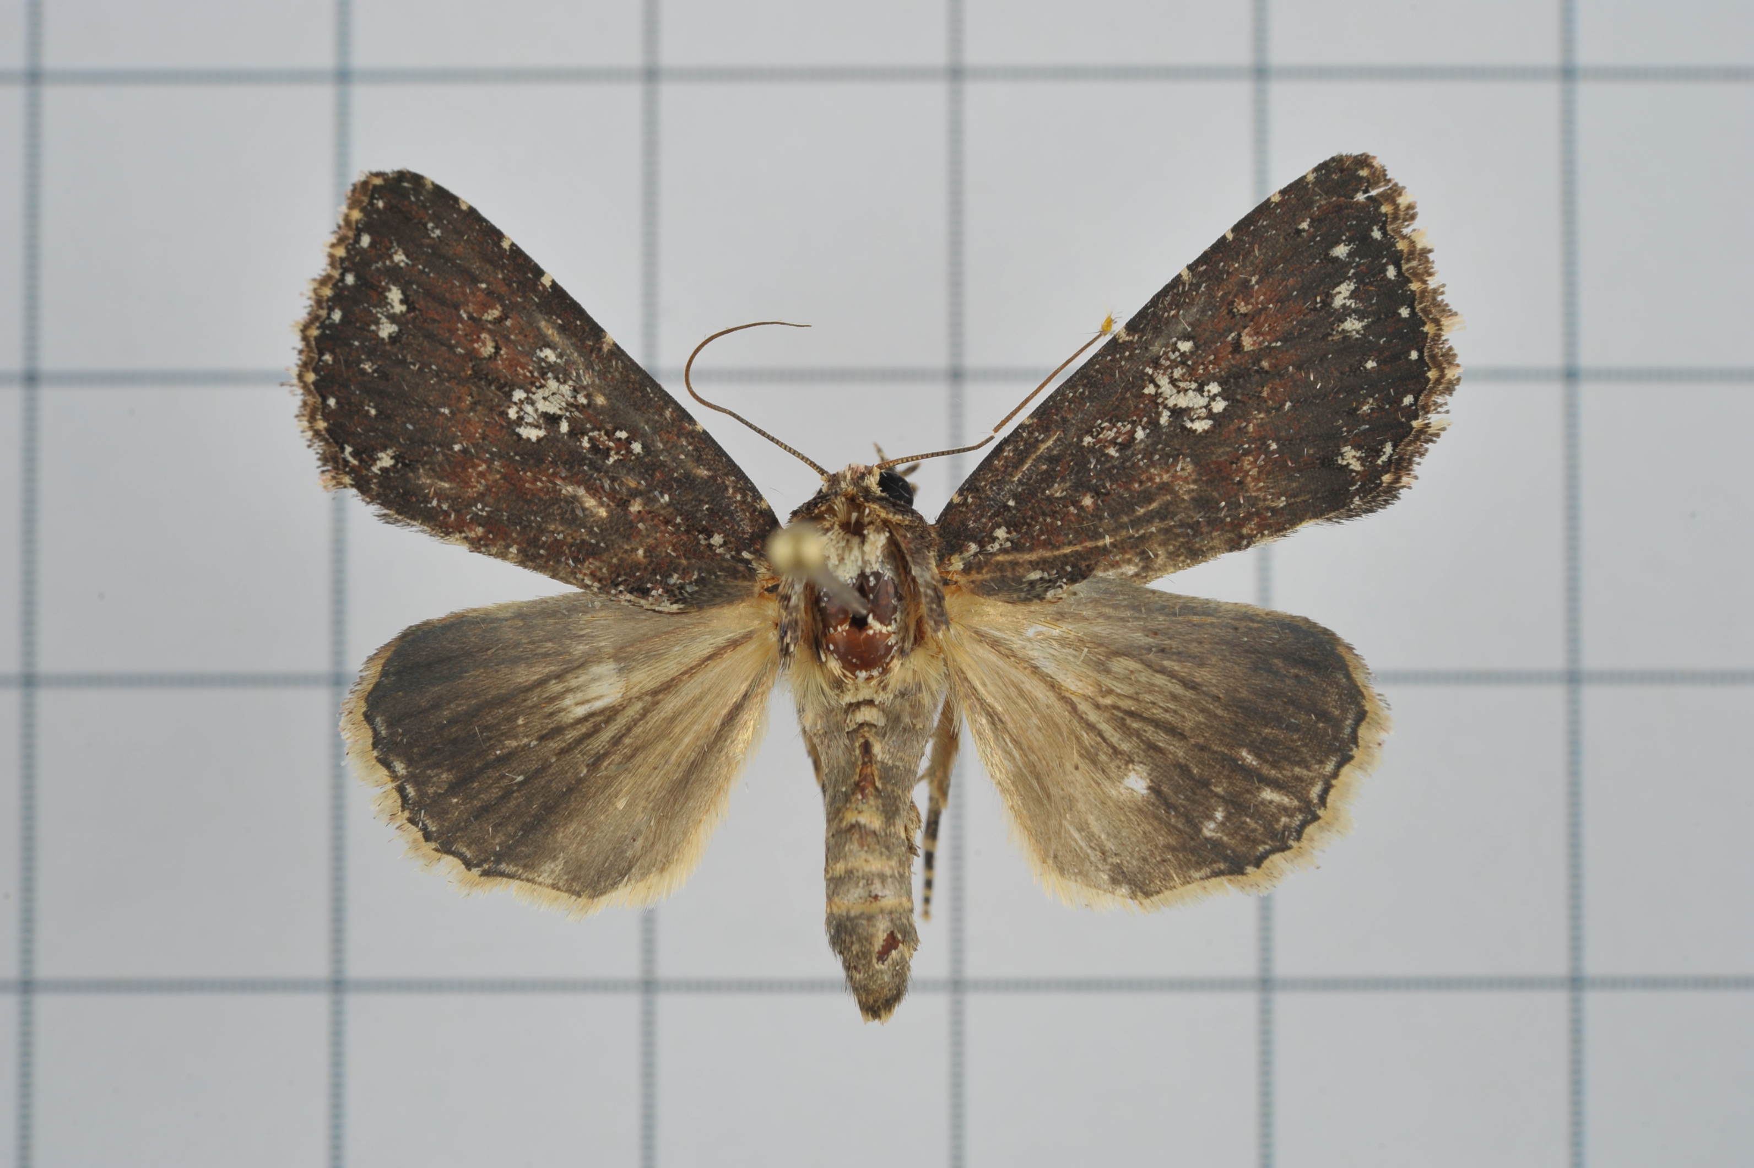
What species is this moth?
Condica albigutta
